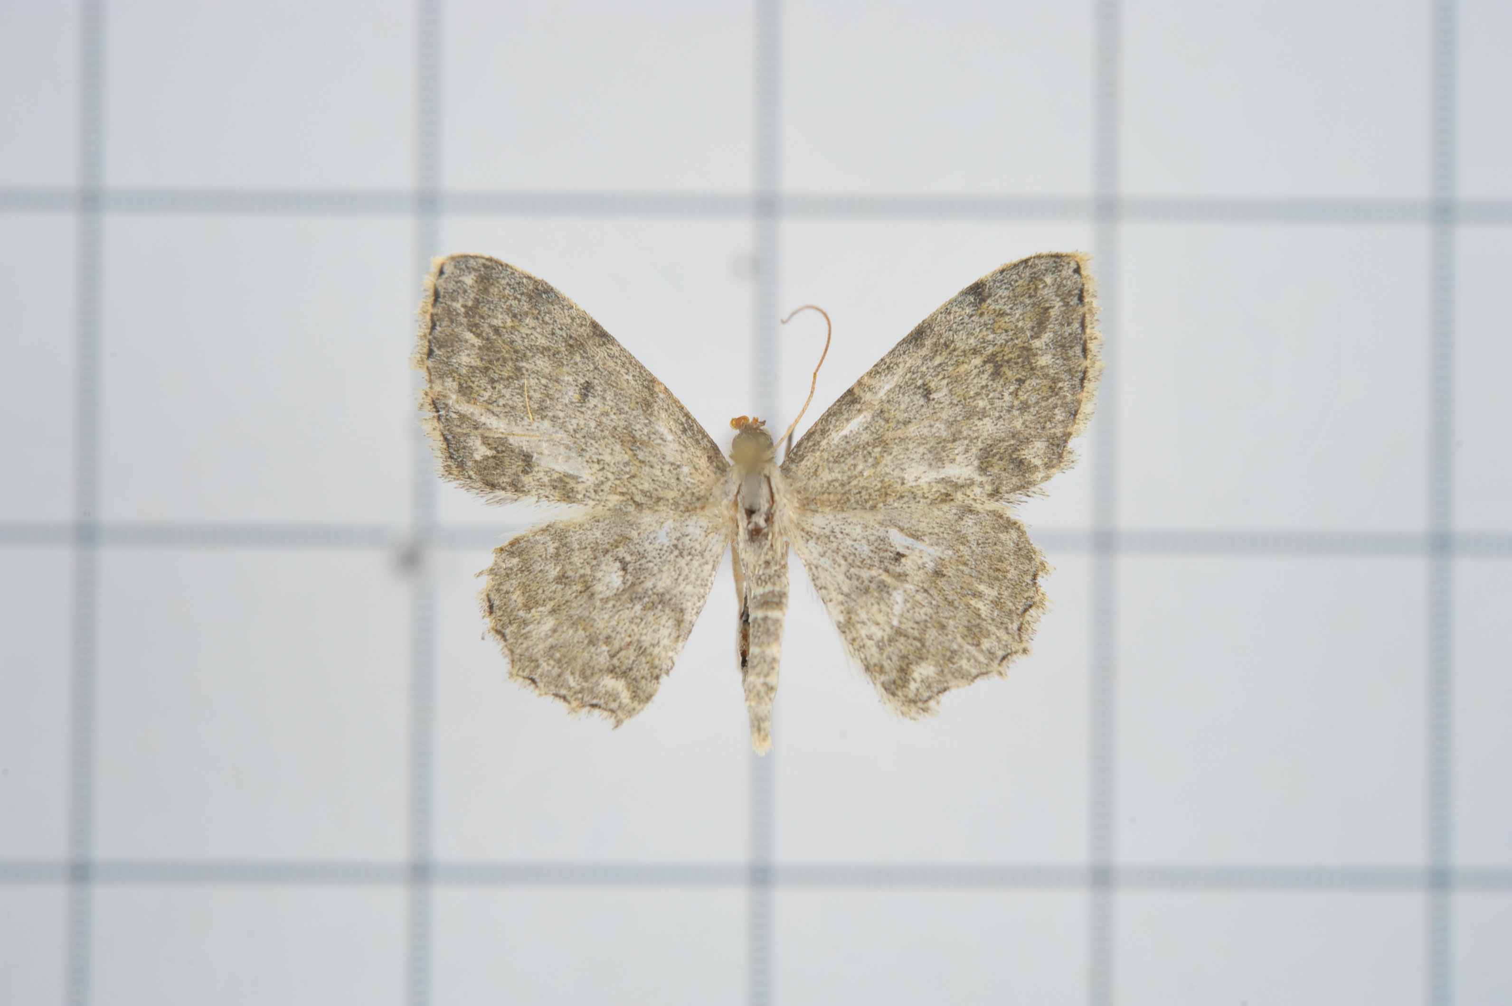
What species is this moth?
Scopula isomerica
